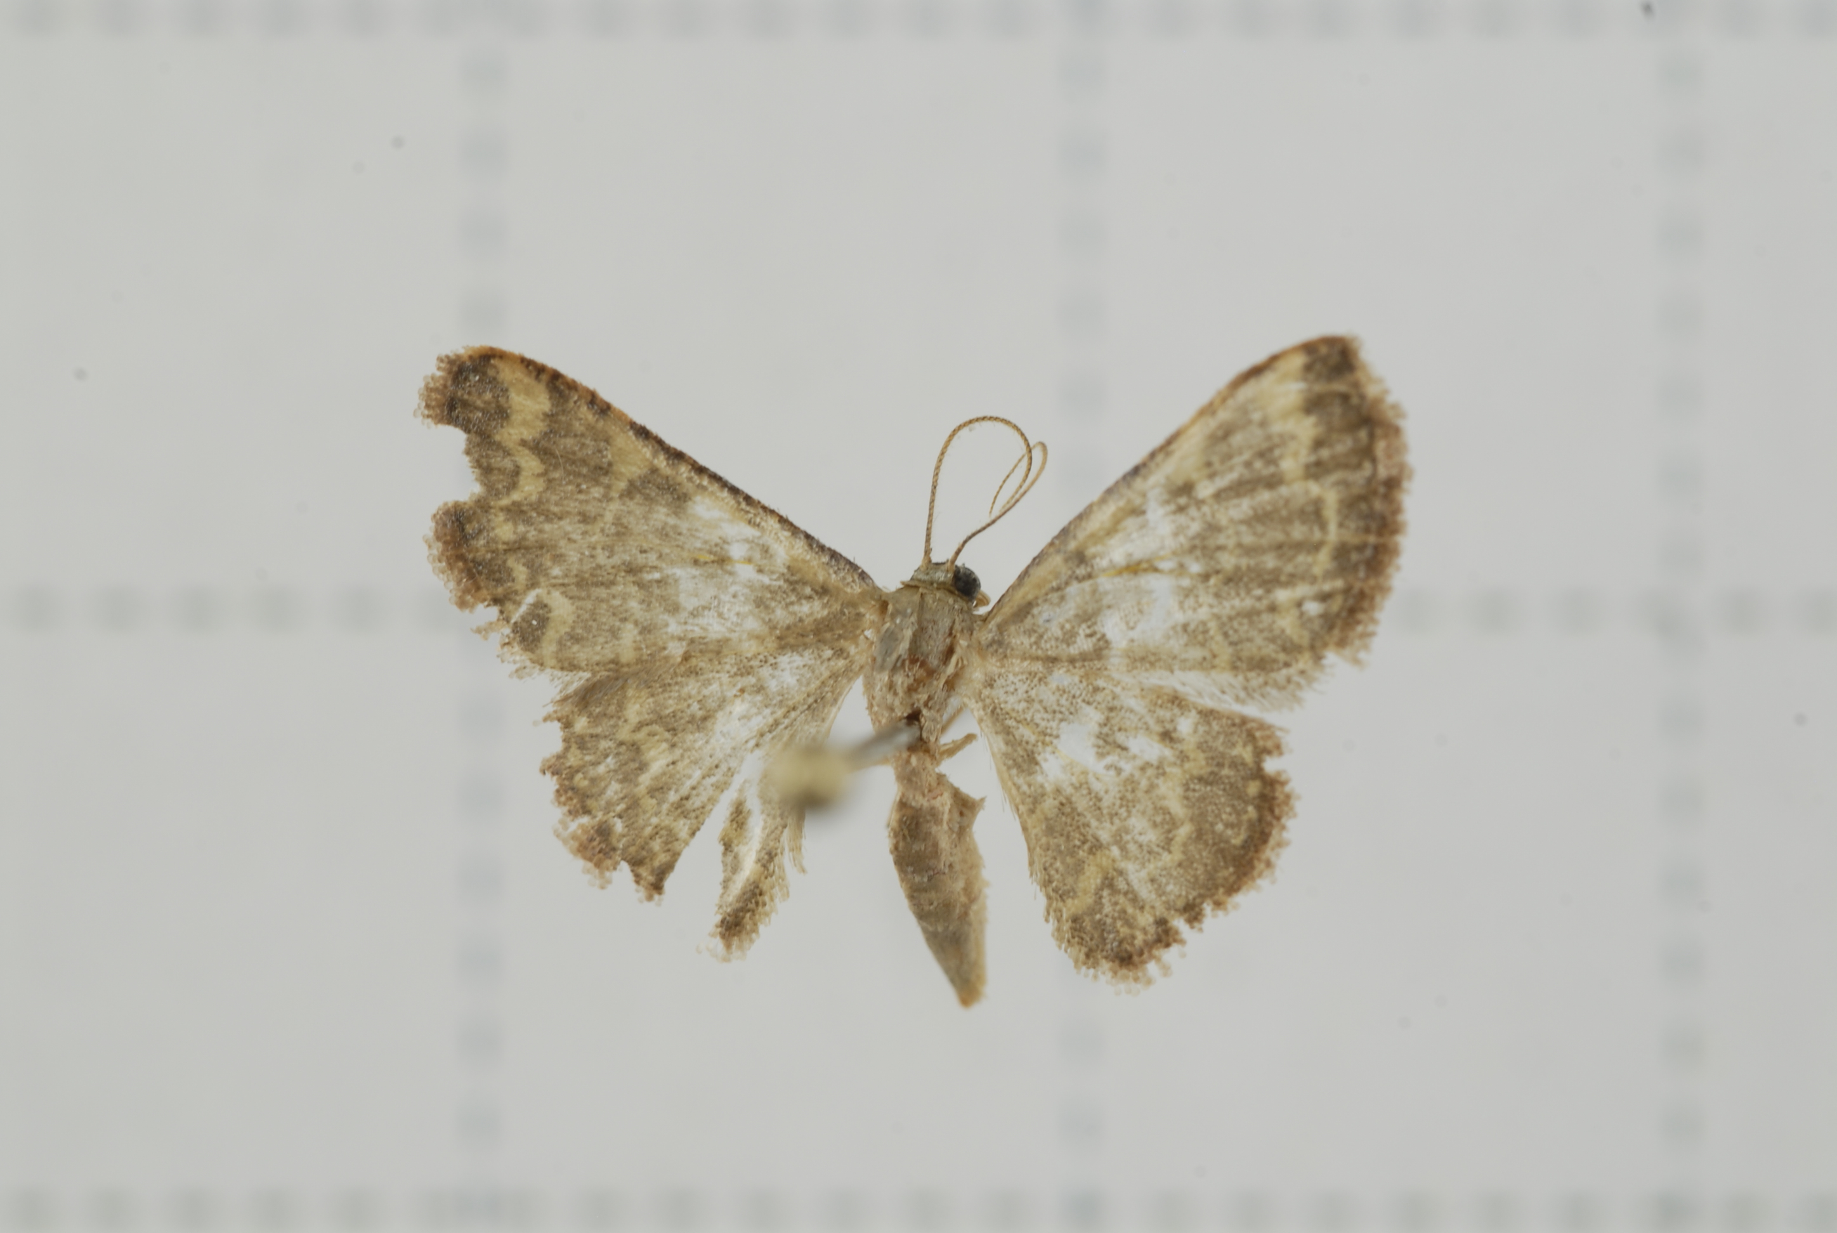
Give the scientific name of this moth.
Lophophleps purpurea
